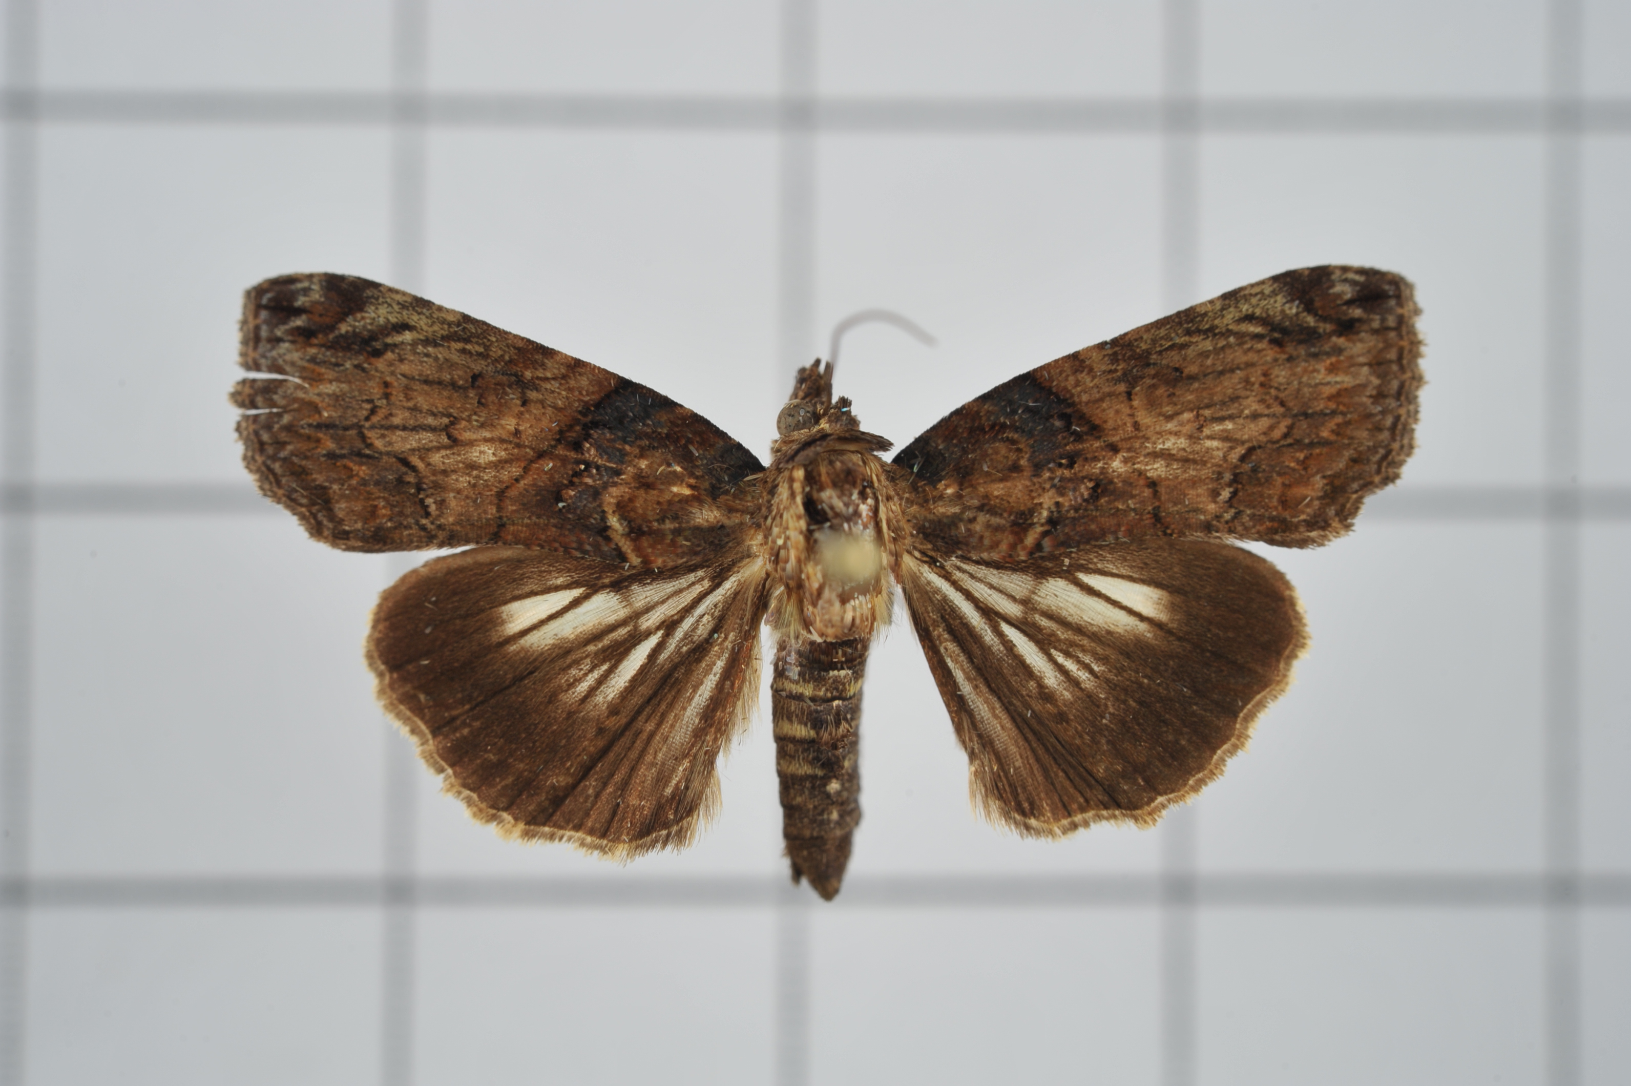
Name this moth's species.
Lophoptera phaeobasis
